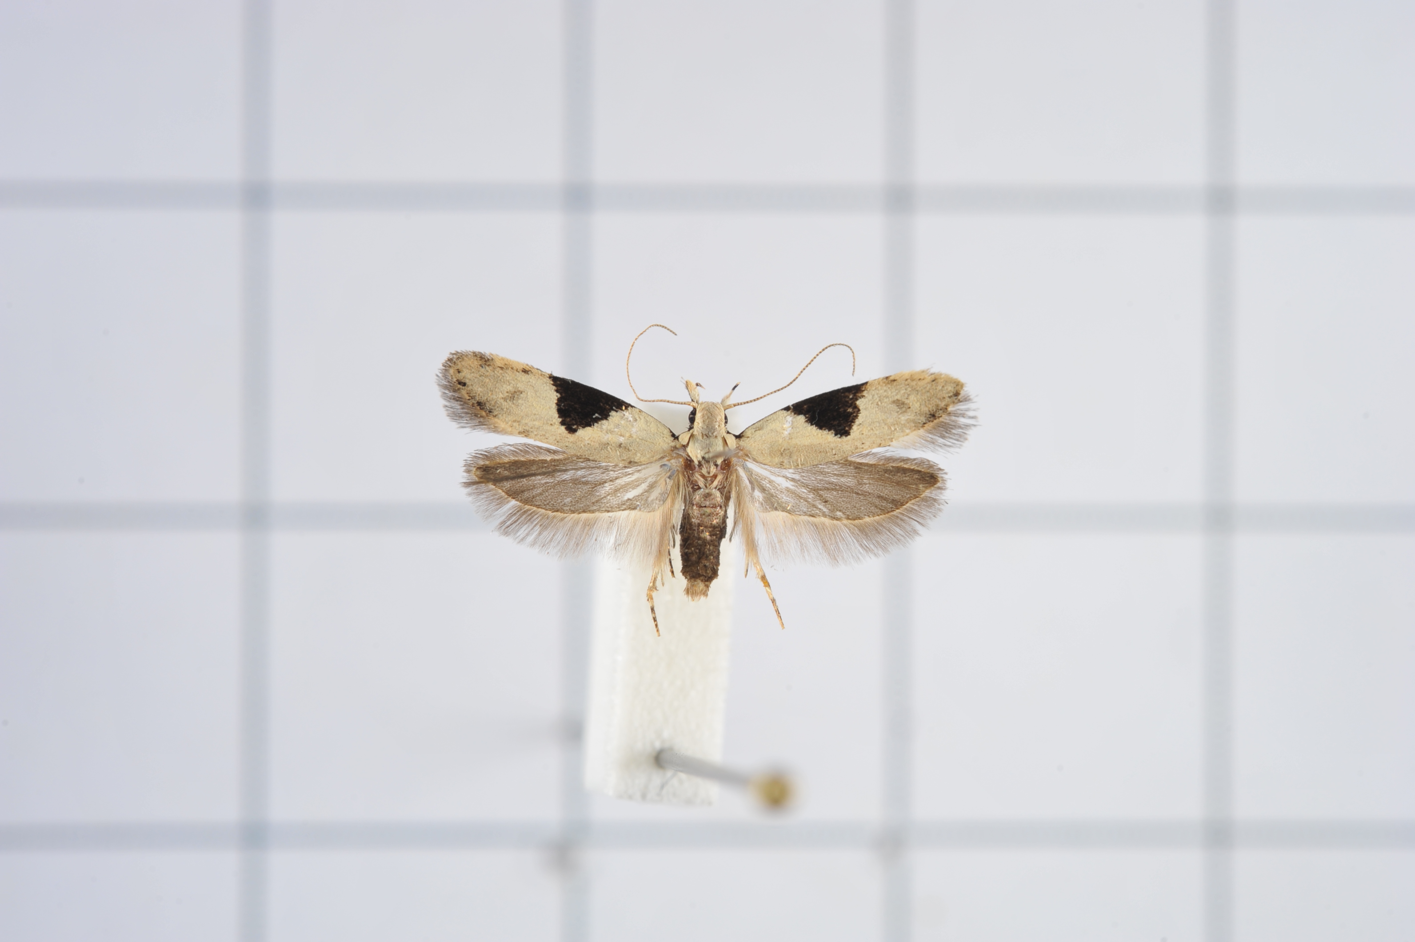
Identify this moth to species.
Anarsia tricornis
